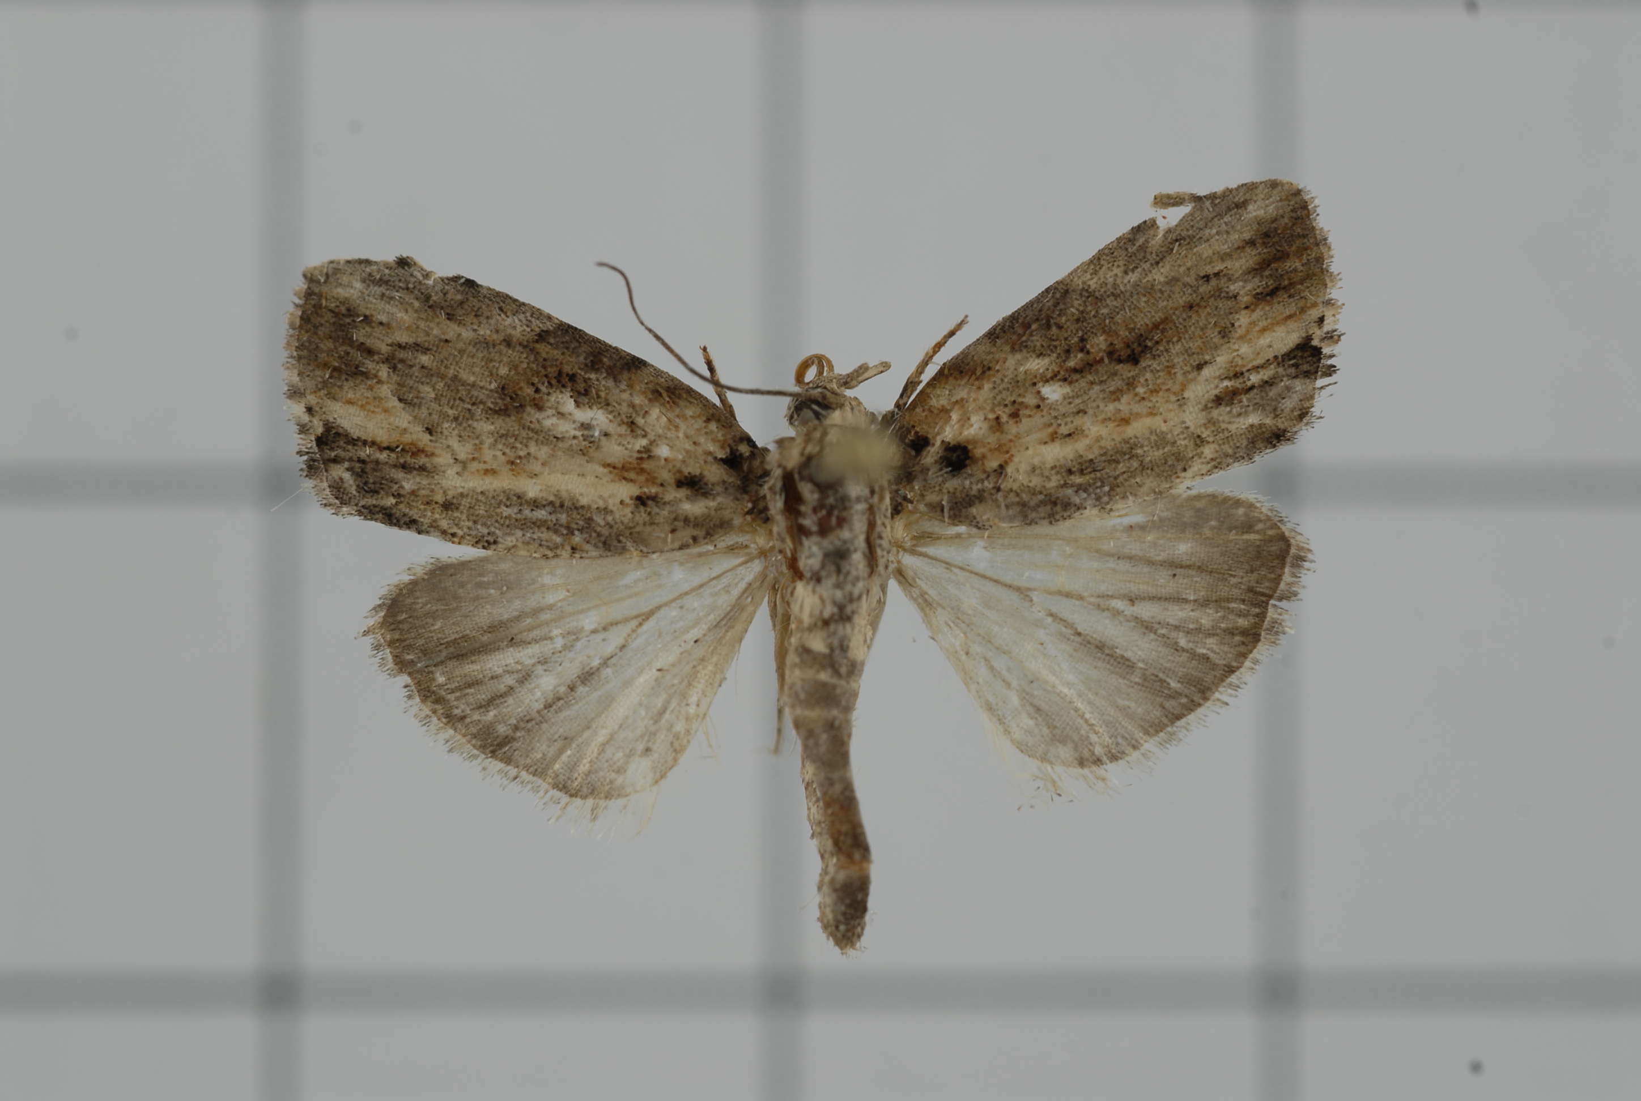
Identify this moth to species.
Etanna breviuscula
